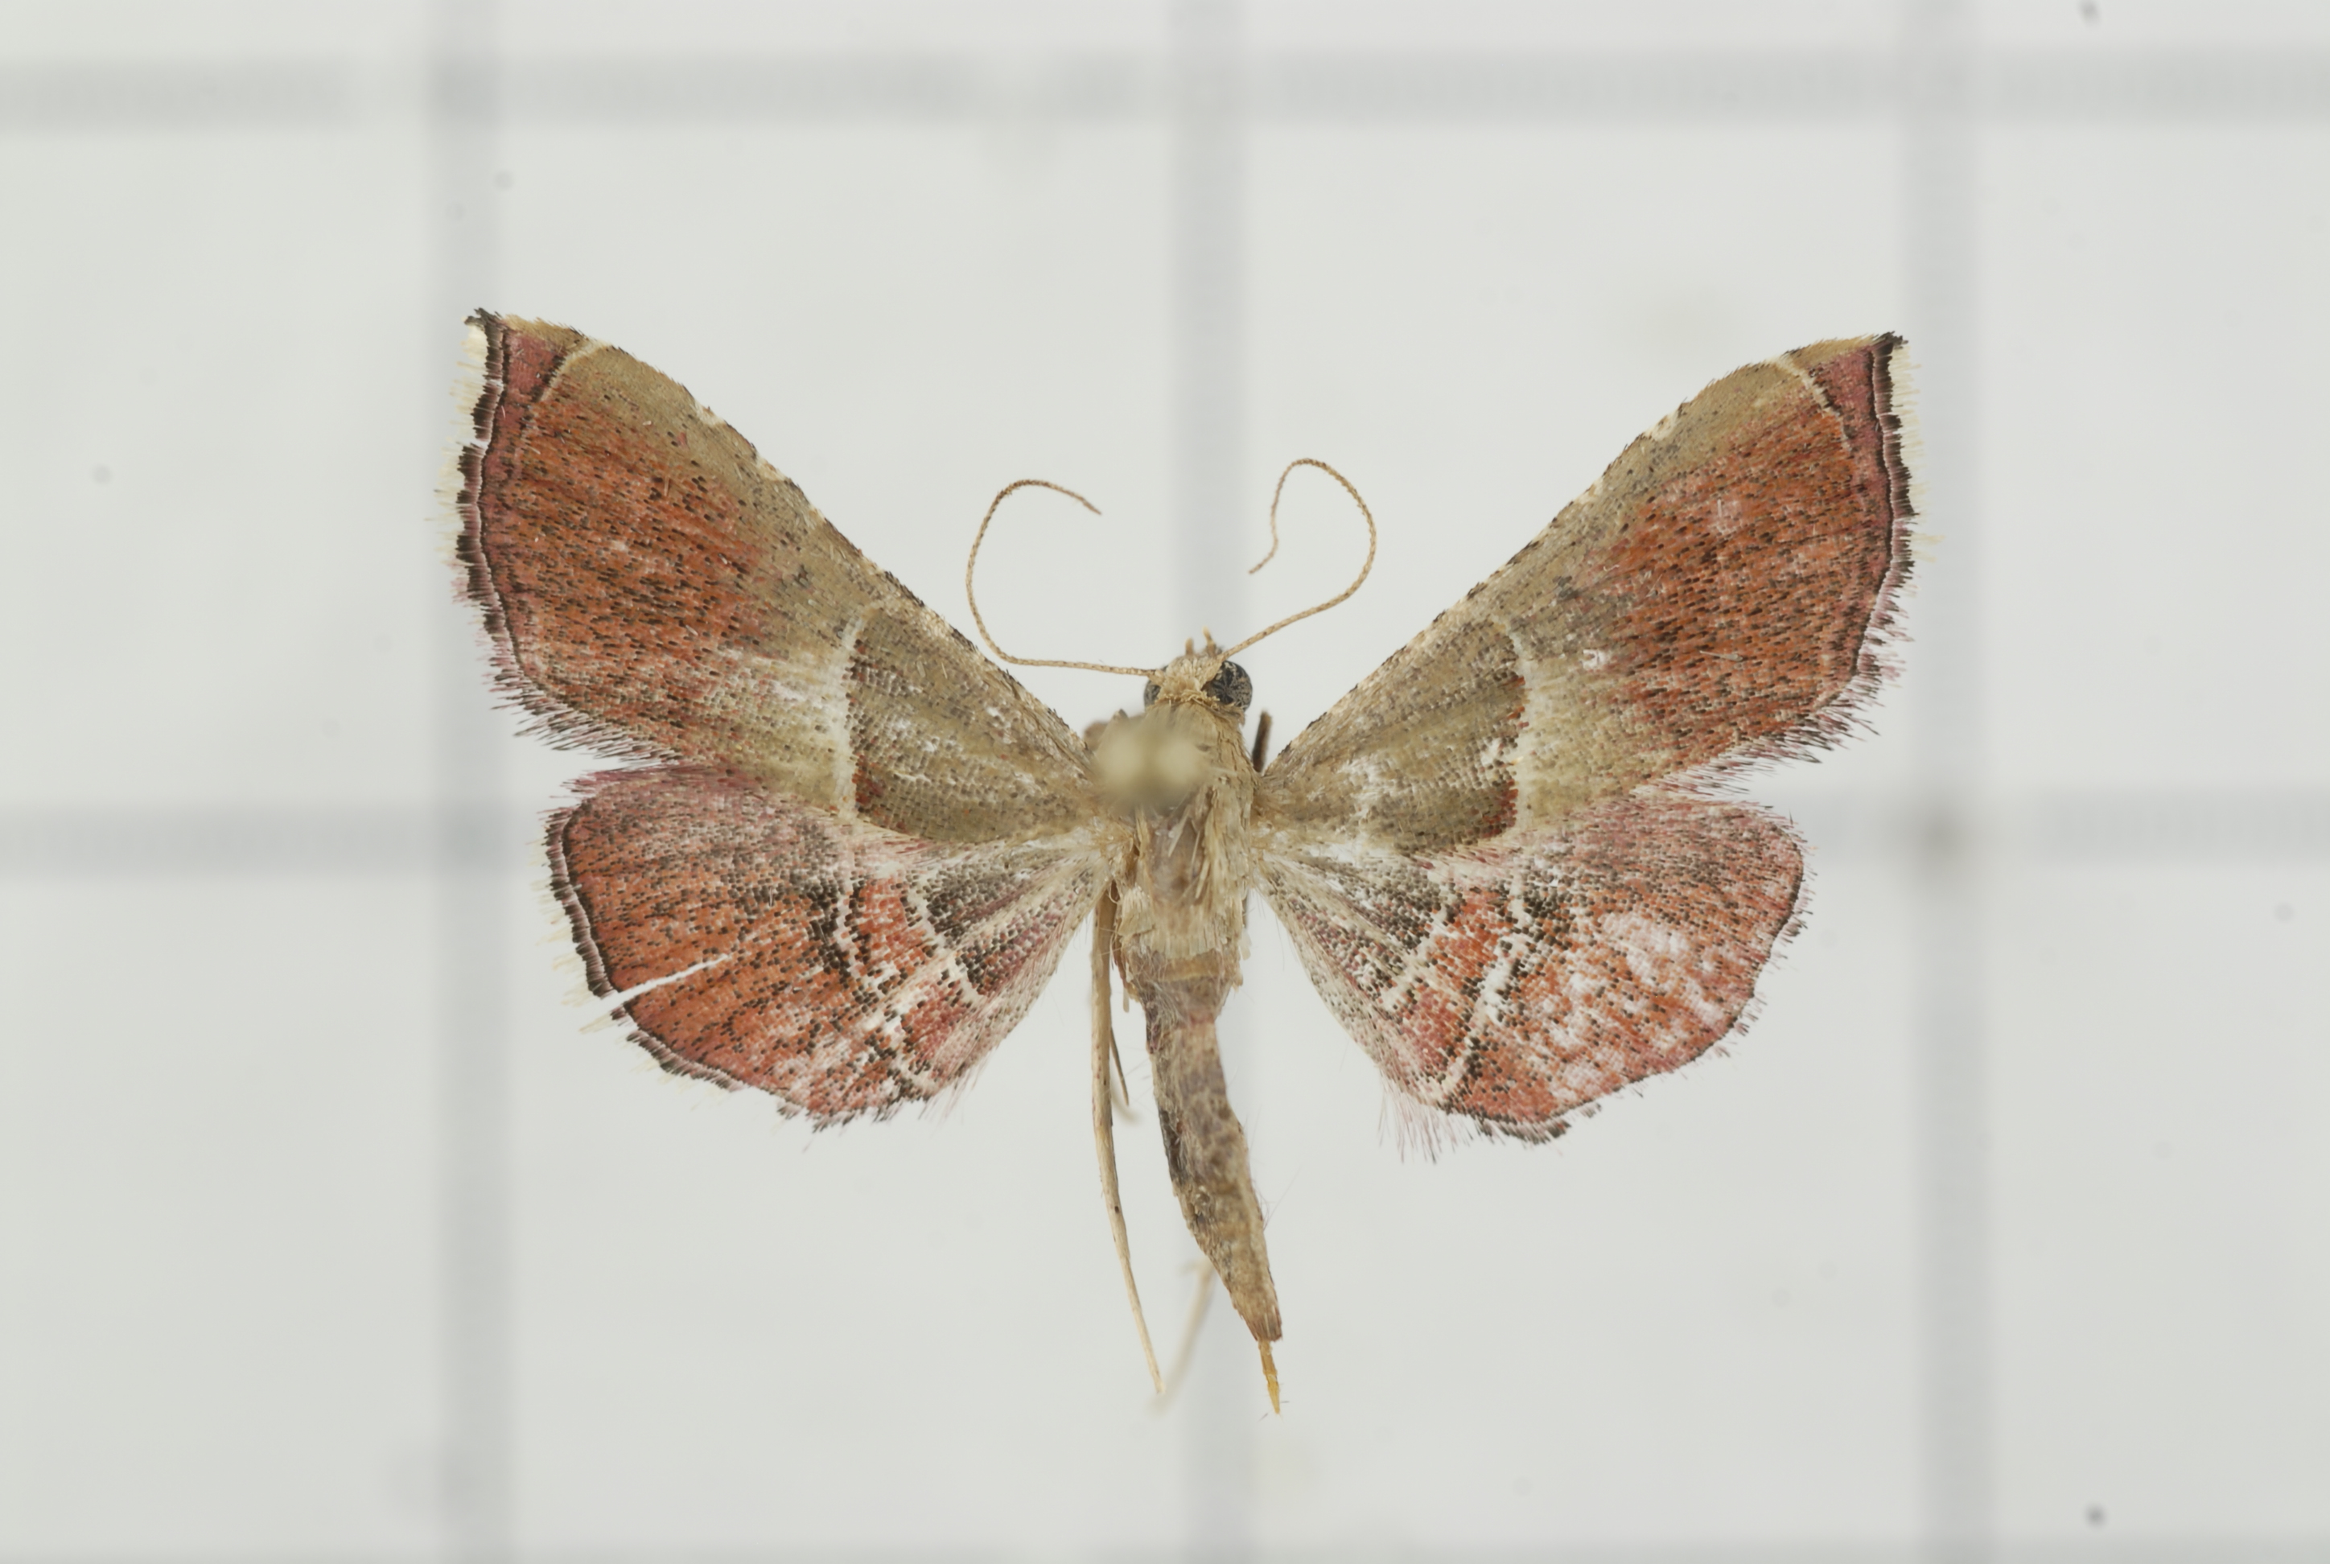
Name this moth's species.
Endotricha consocia
